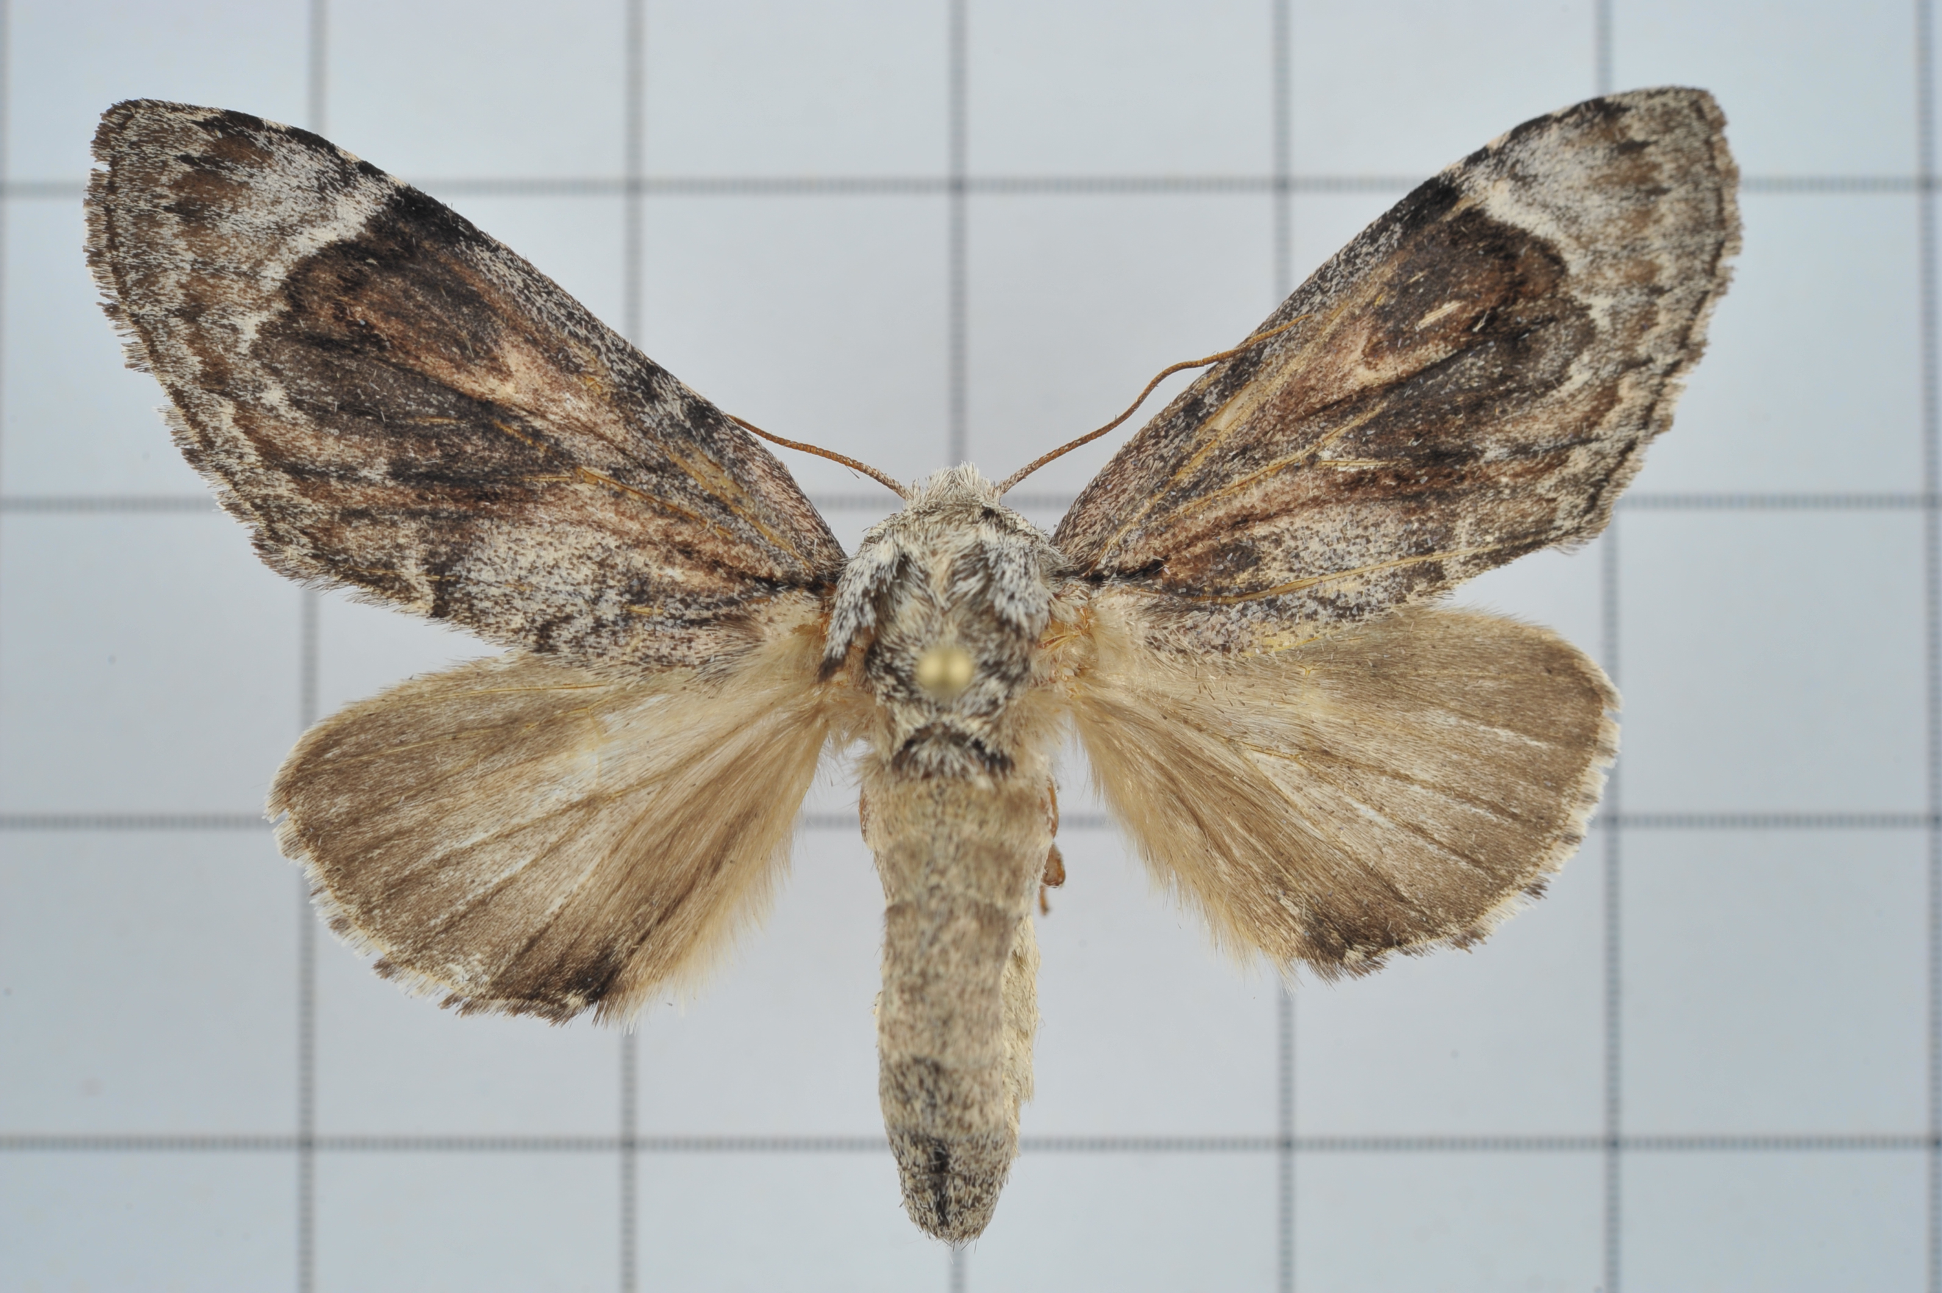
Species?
Fentonia baibarana
